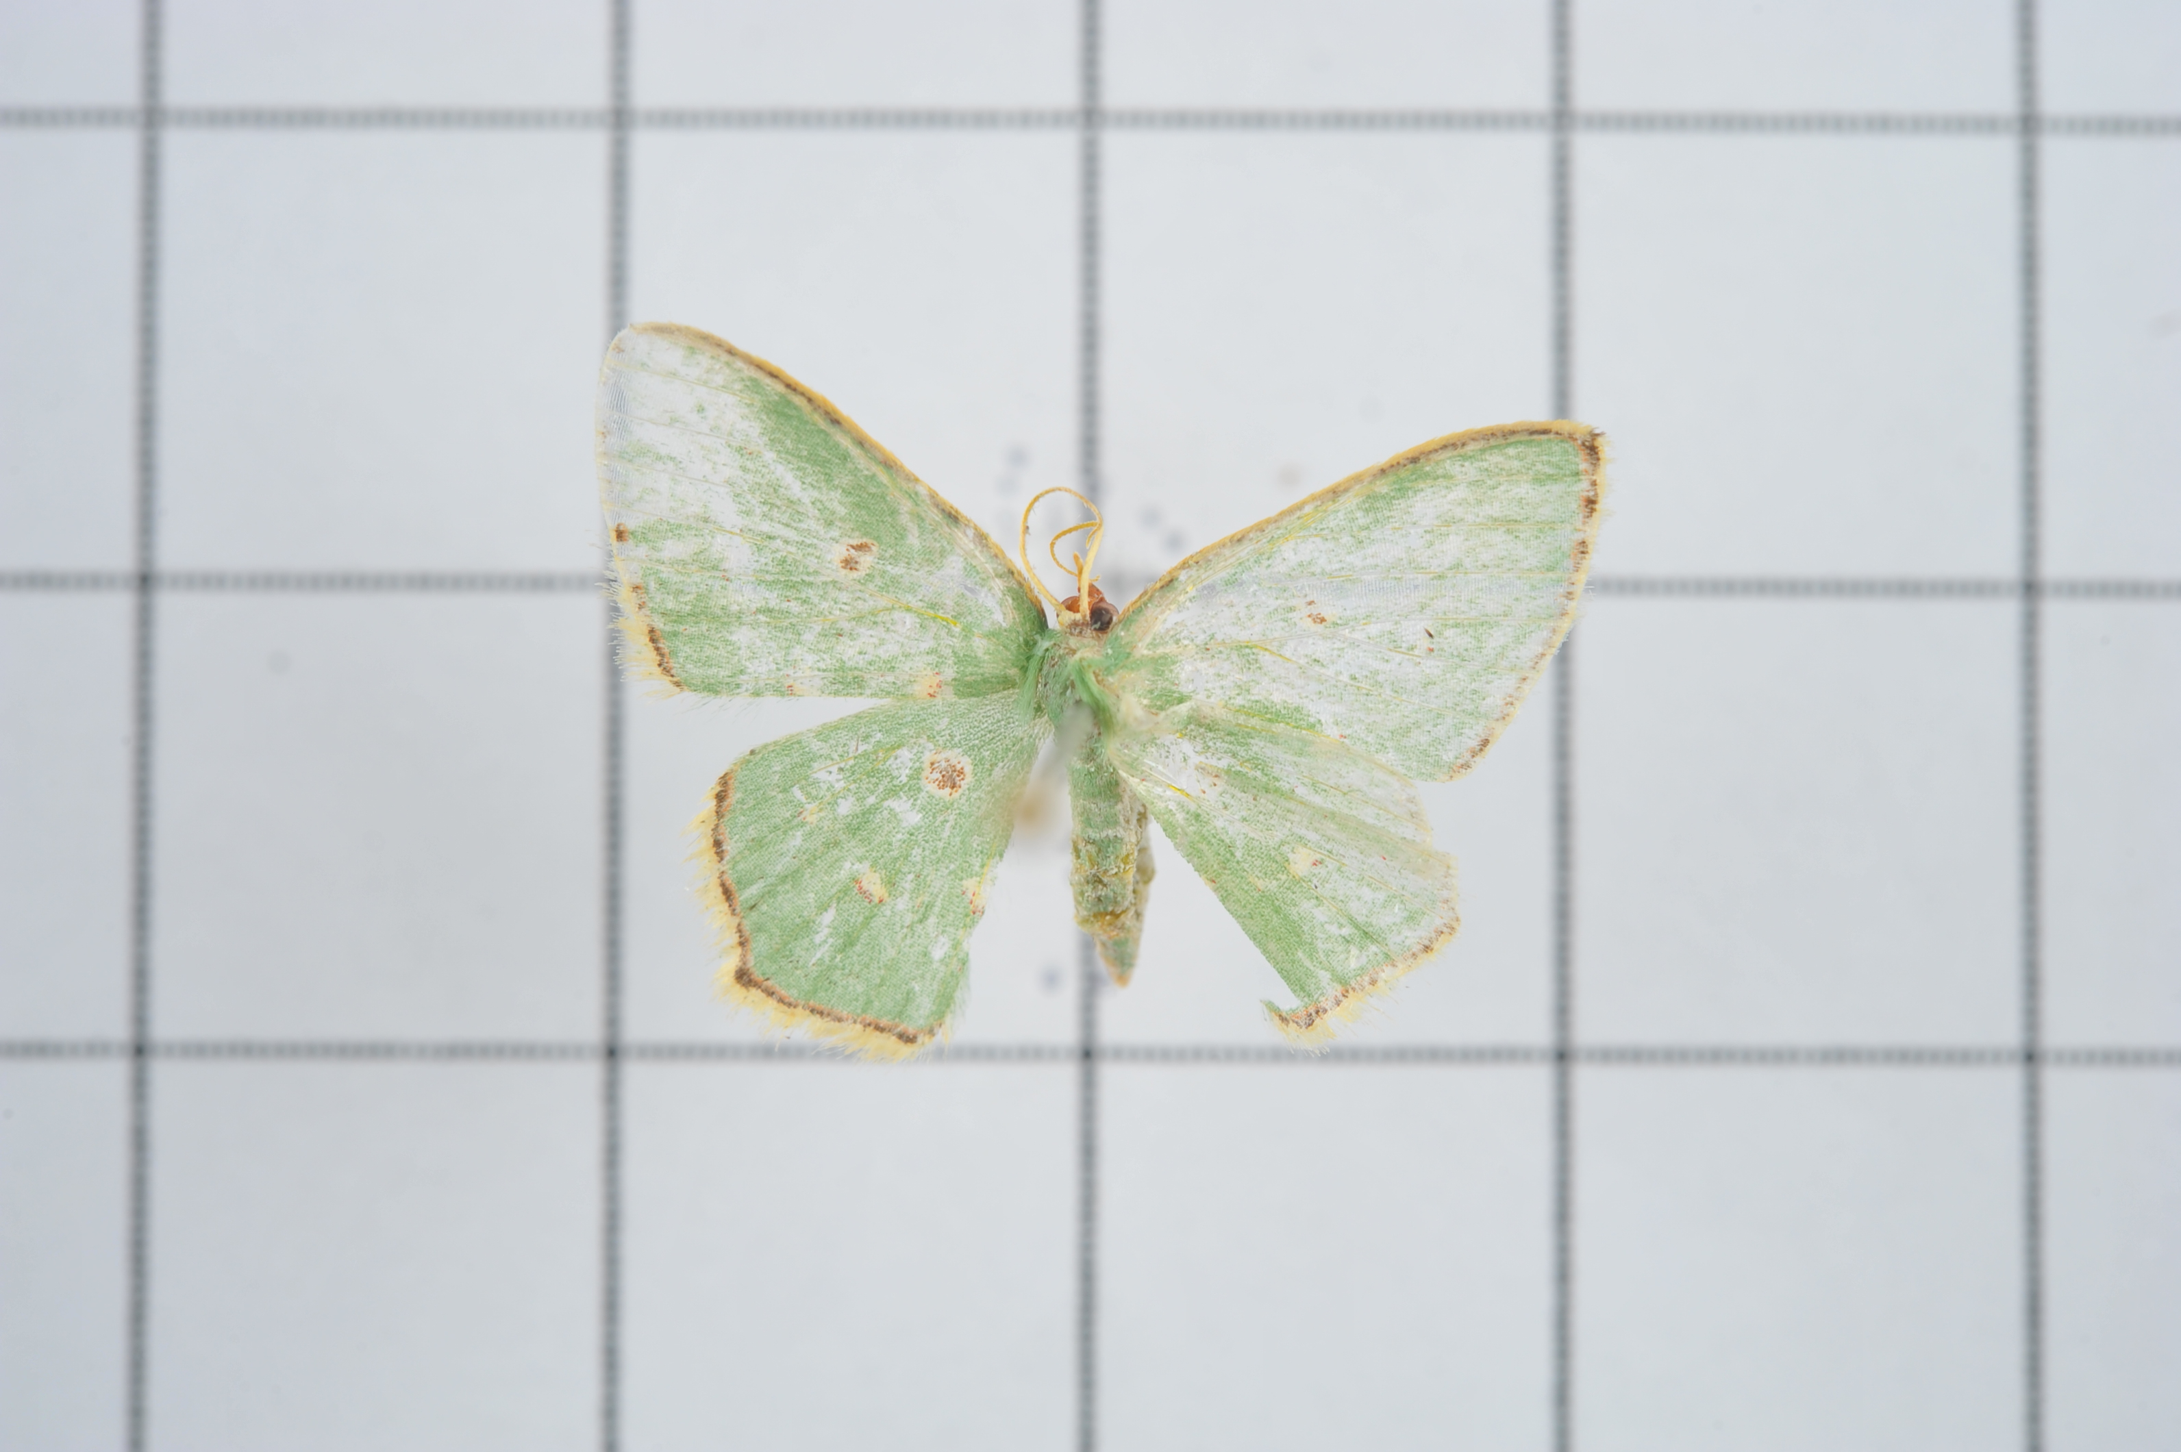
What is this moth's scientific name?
Comostola subtiliaria
